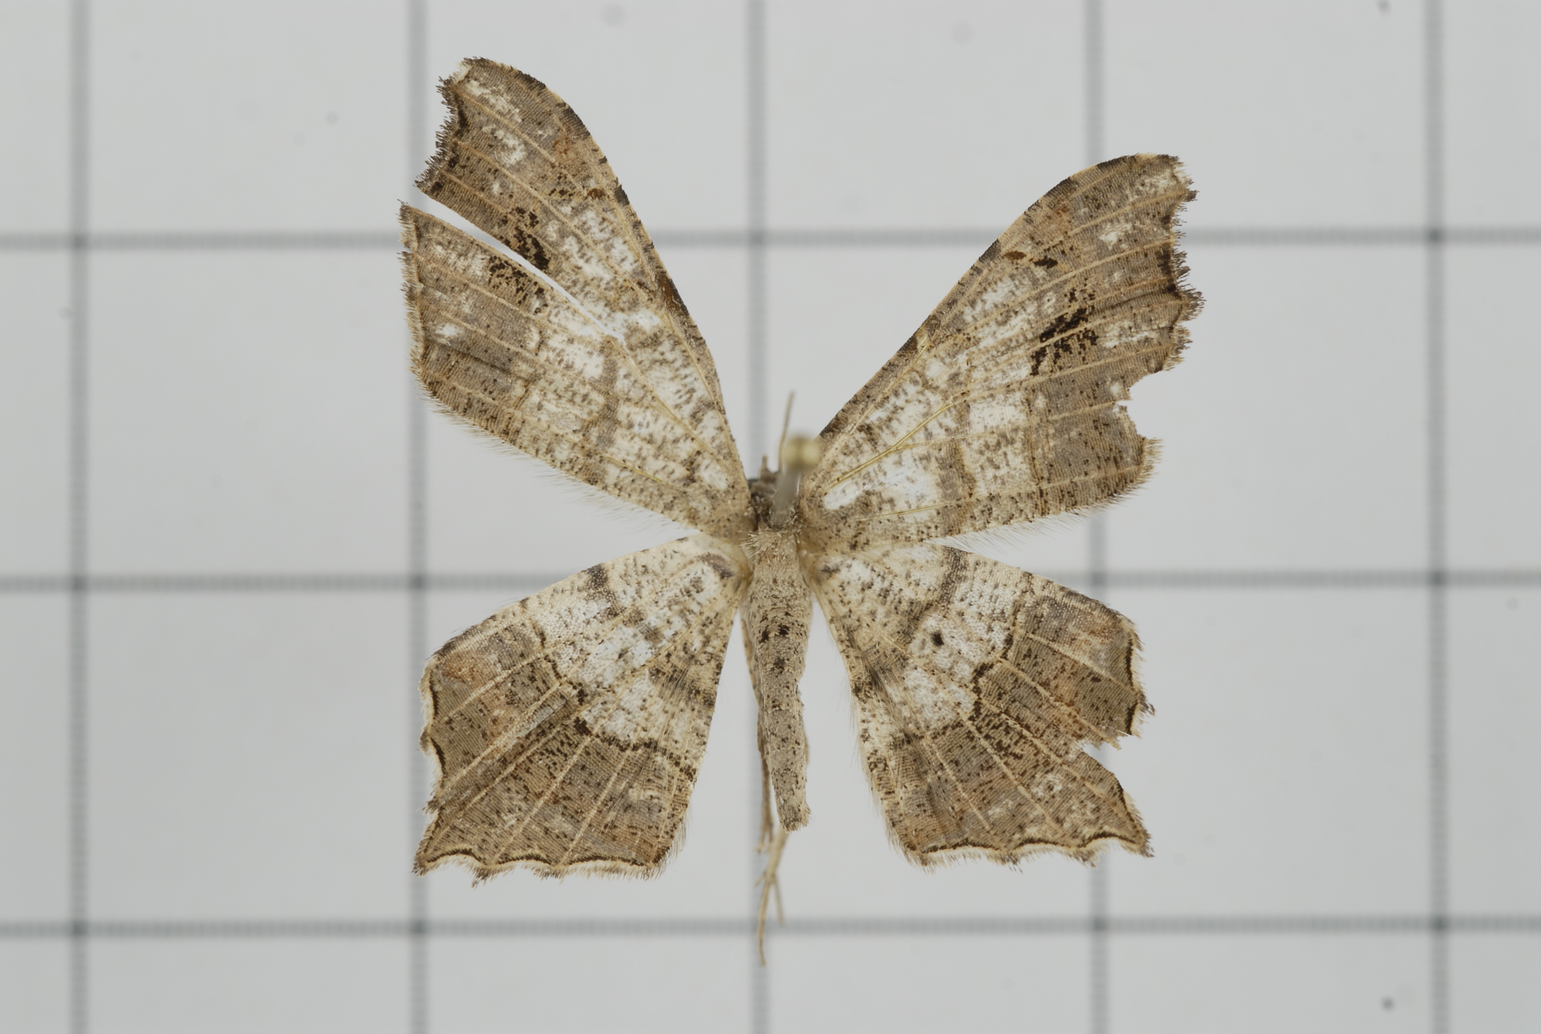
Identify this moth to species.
Chiasmia emersaria
